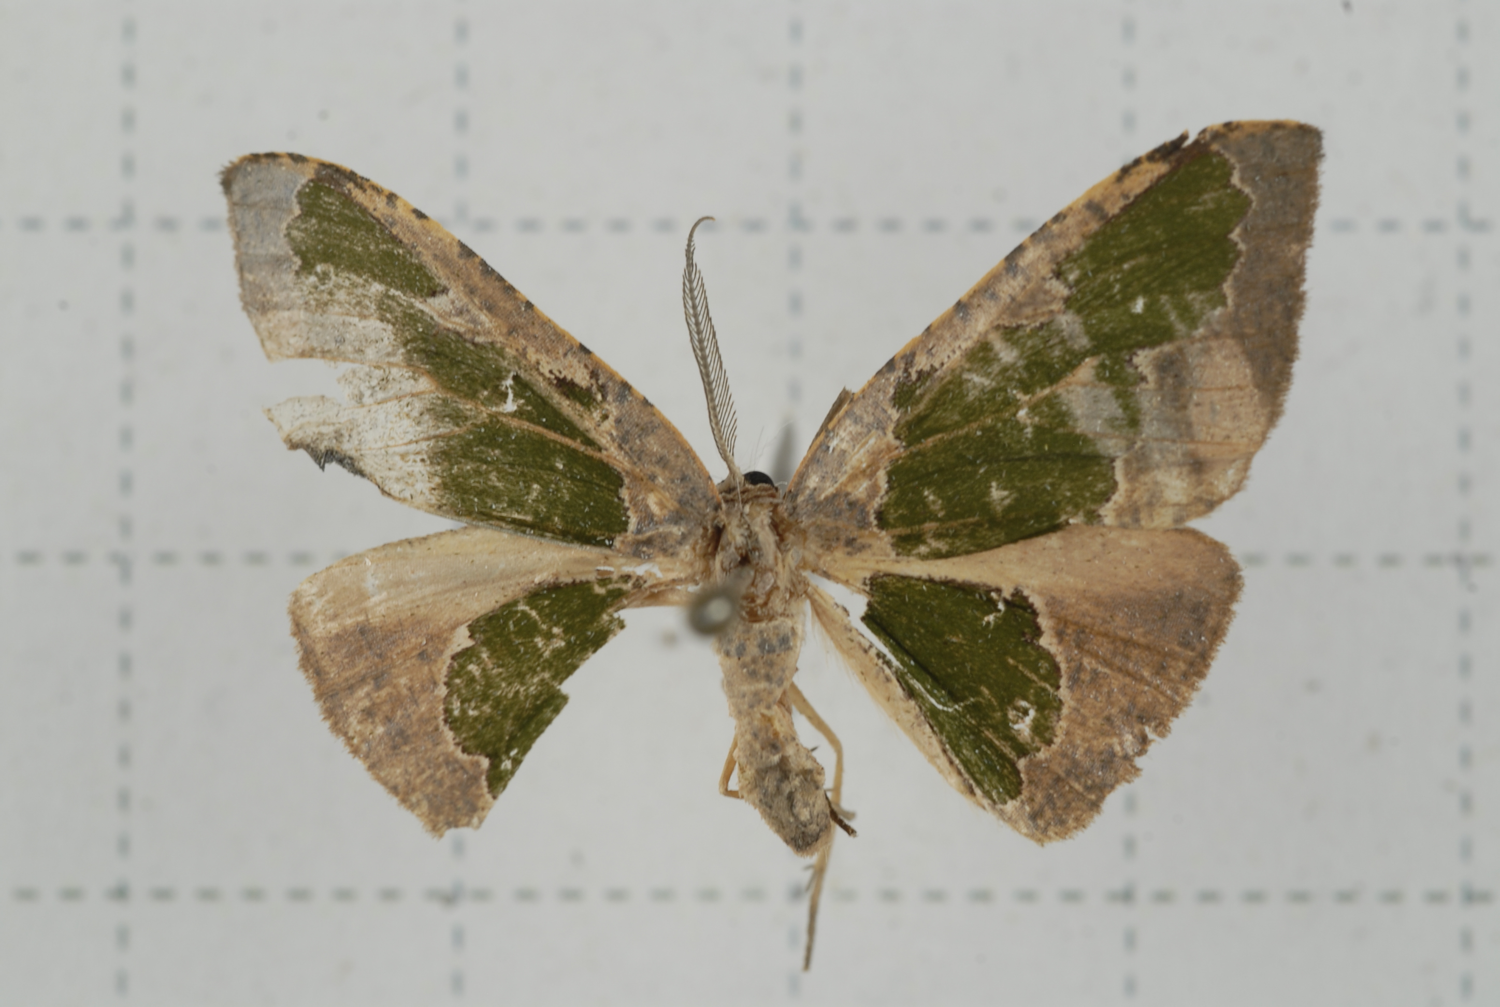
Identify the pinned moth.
Celenna festivaria formosensis
